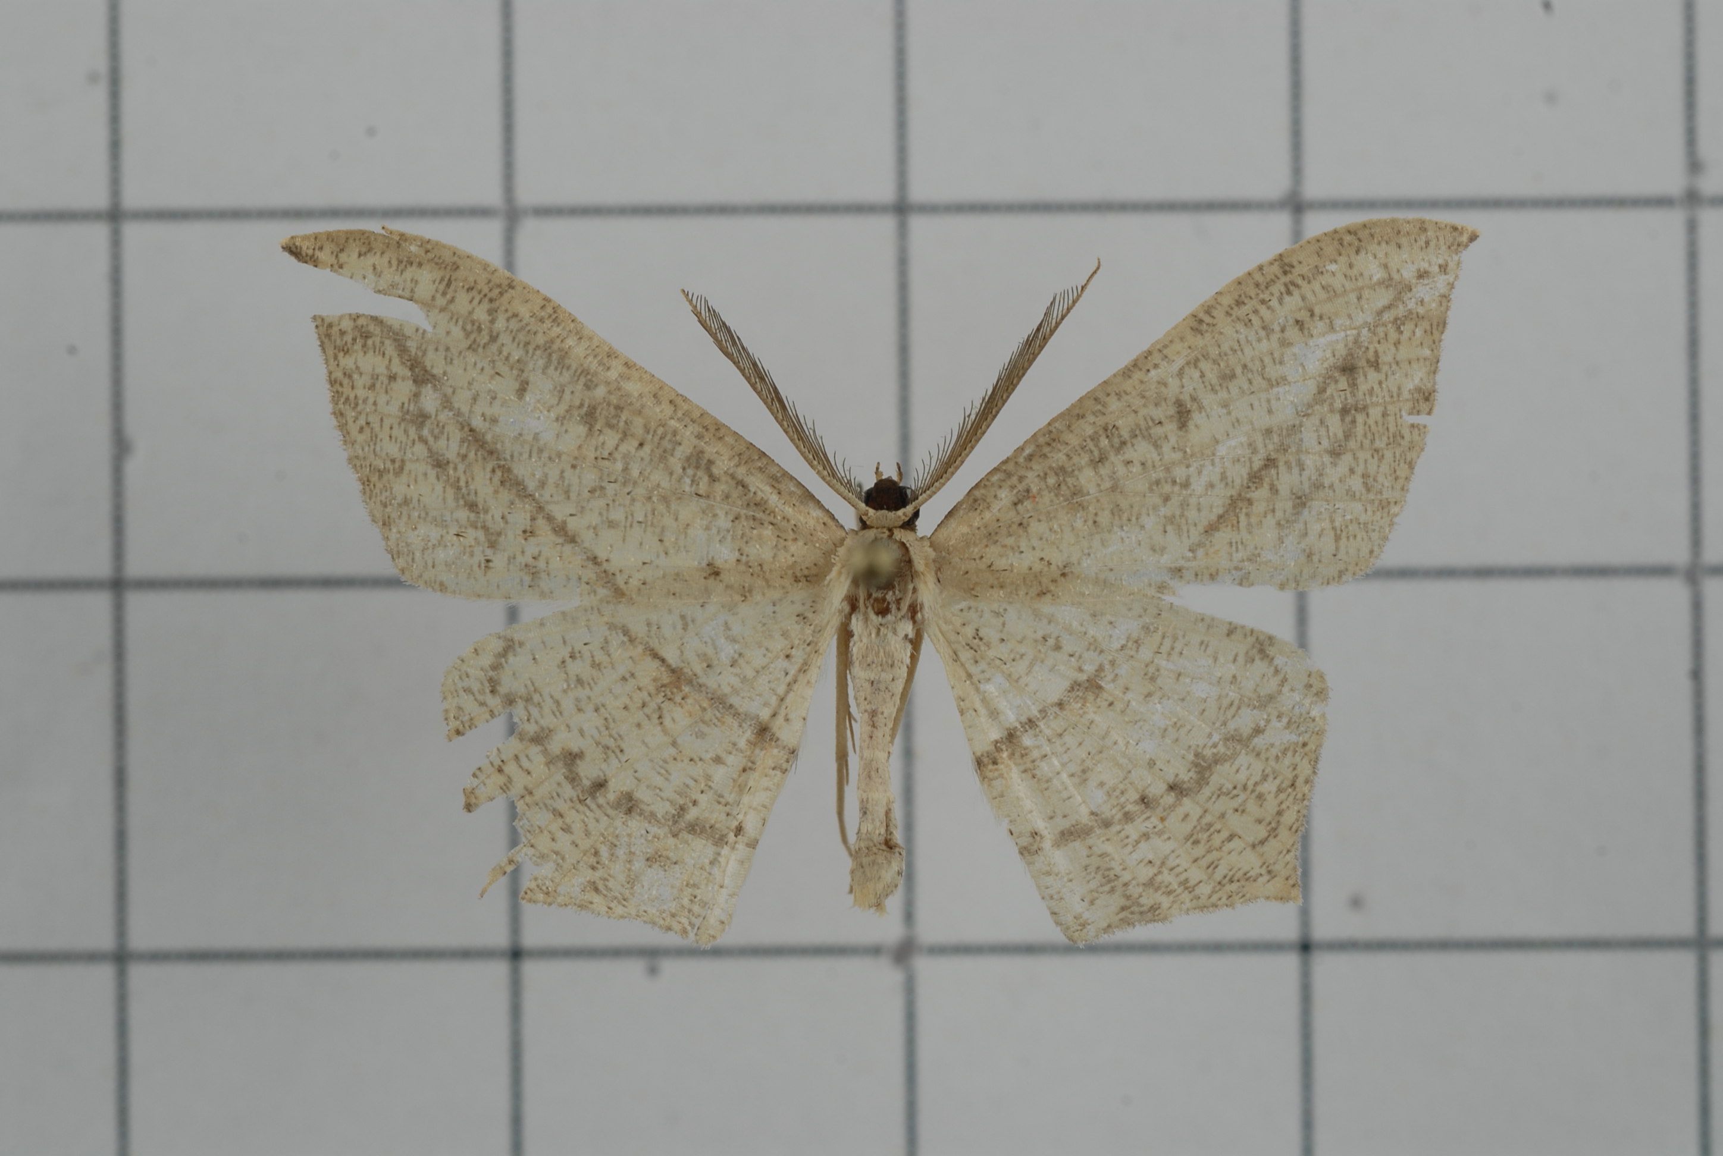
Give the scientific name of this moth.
Timandra stueningi
